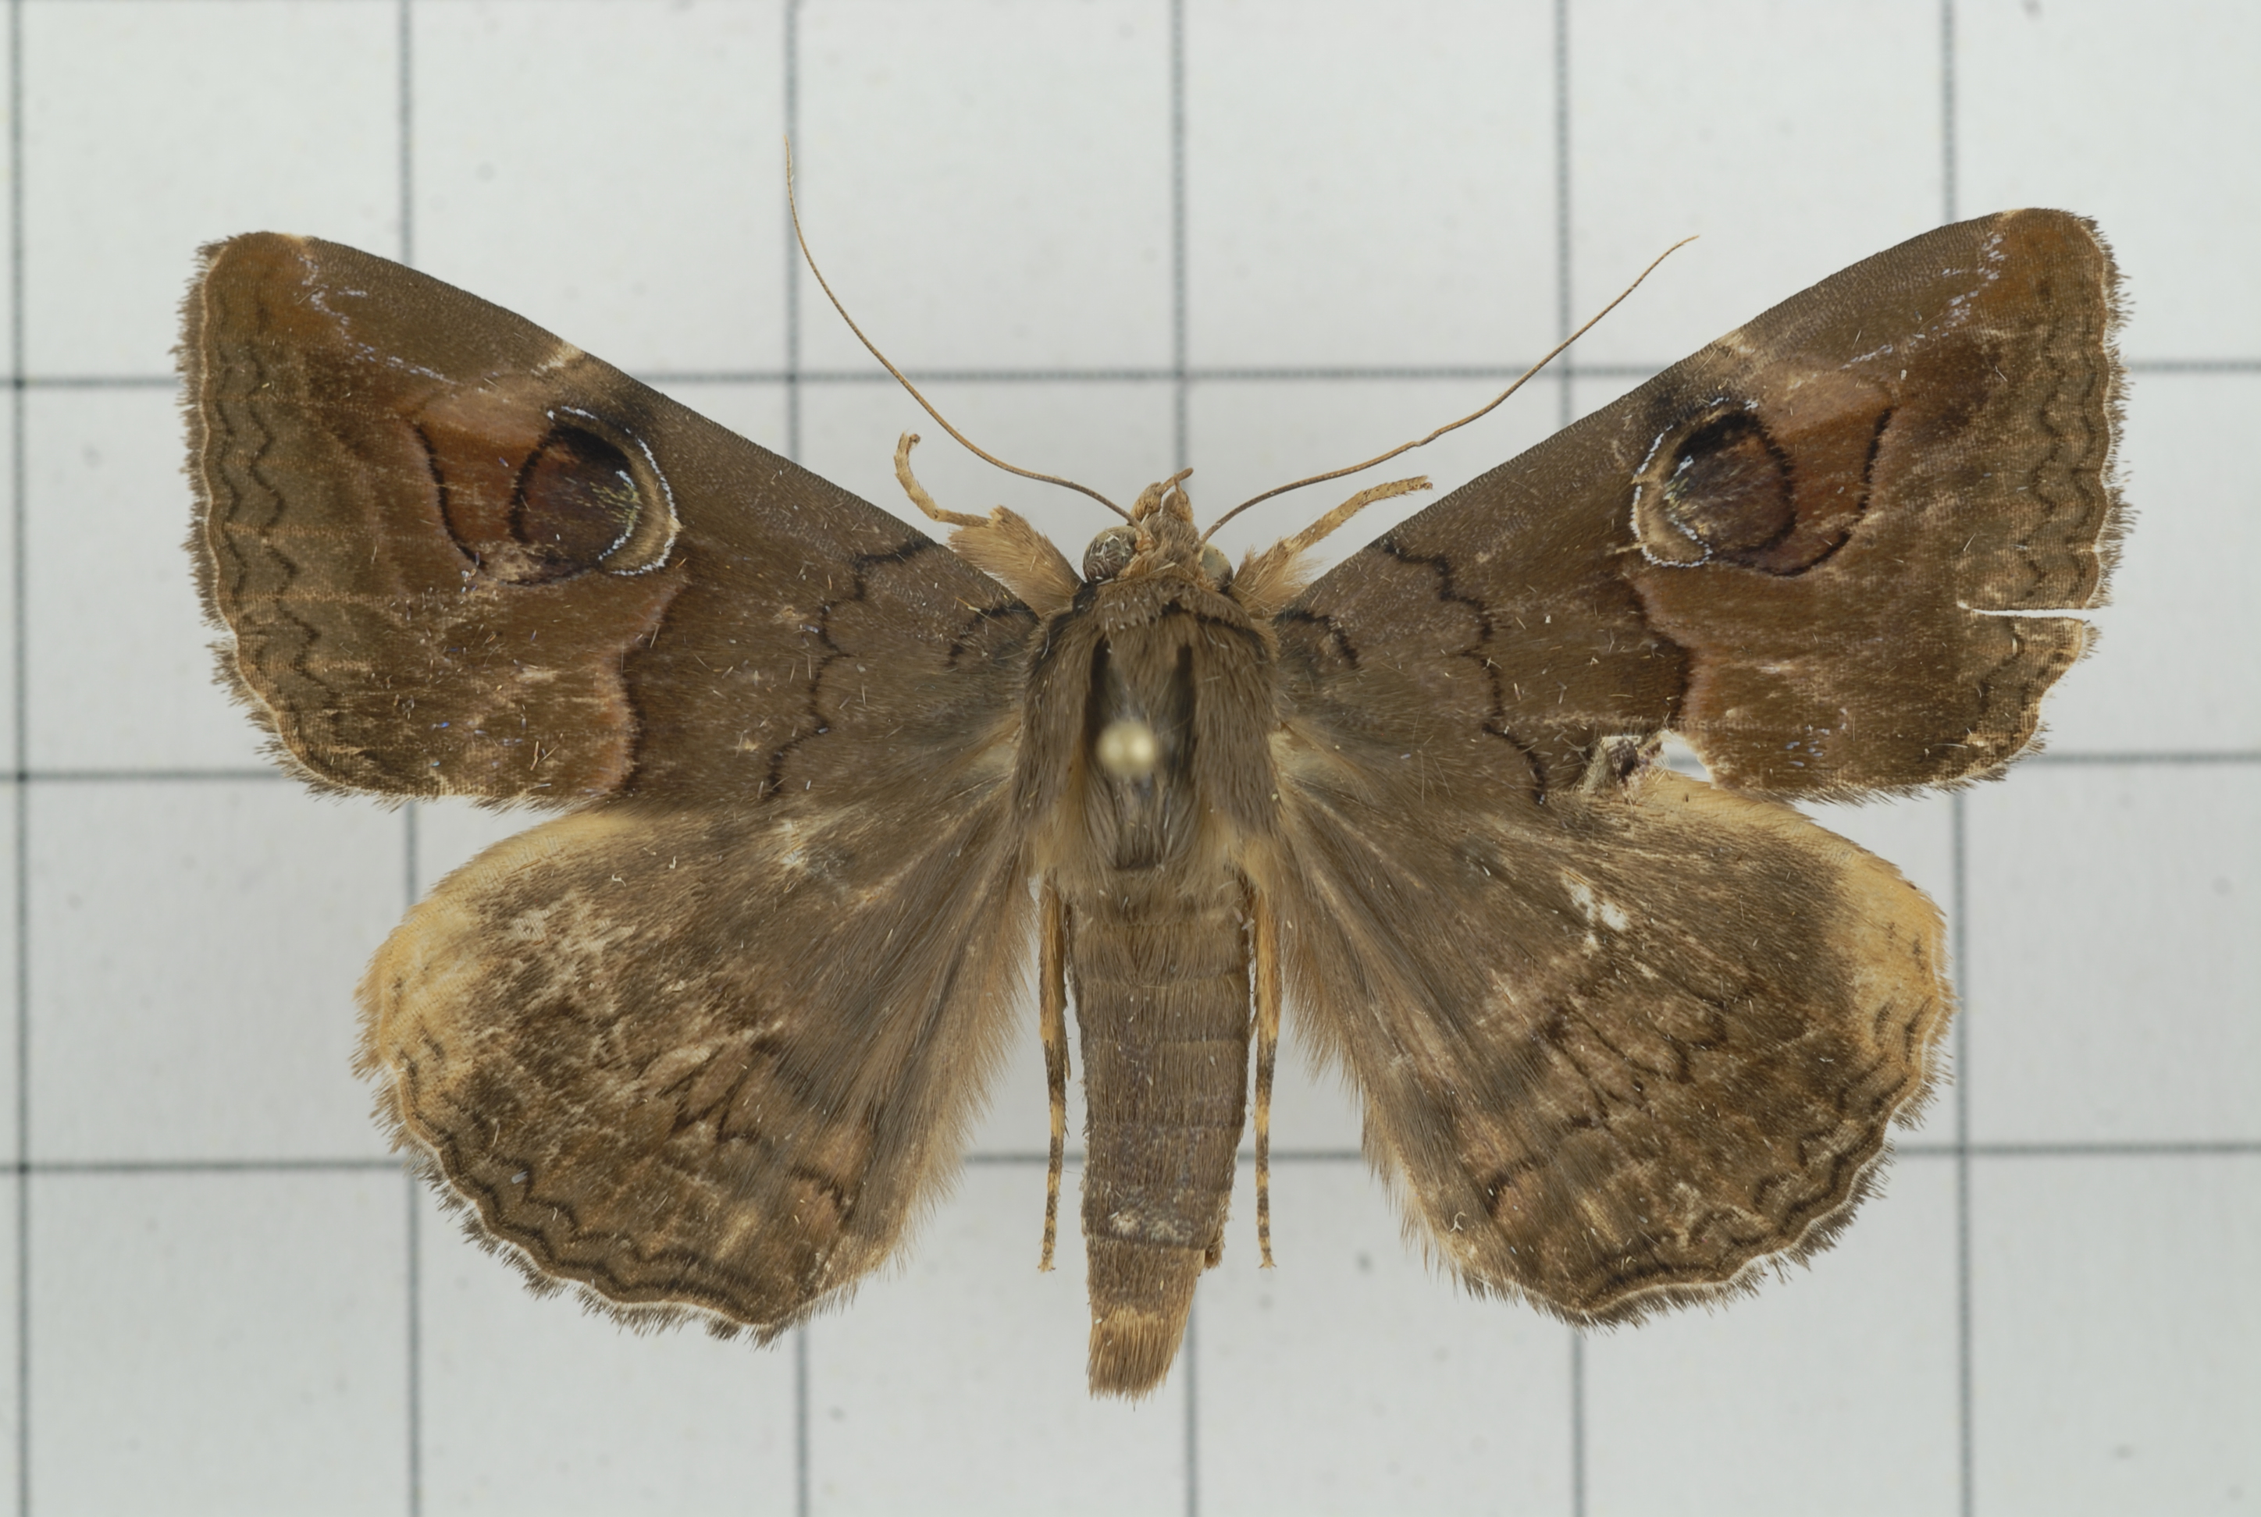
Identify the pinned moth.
Ommatophora luminosa
